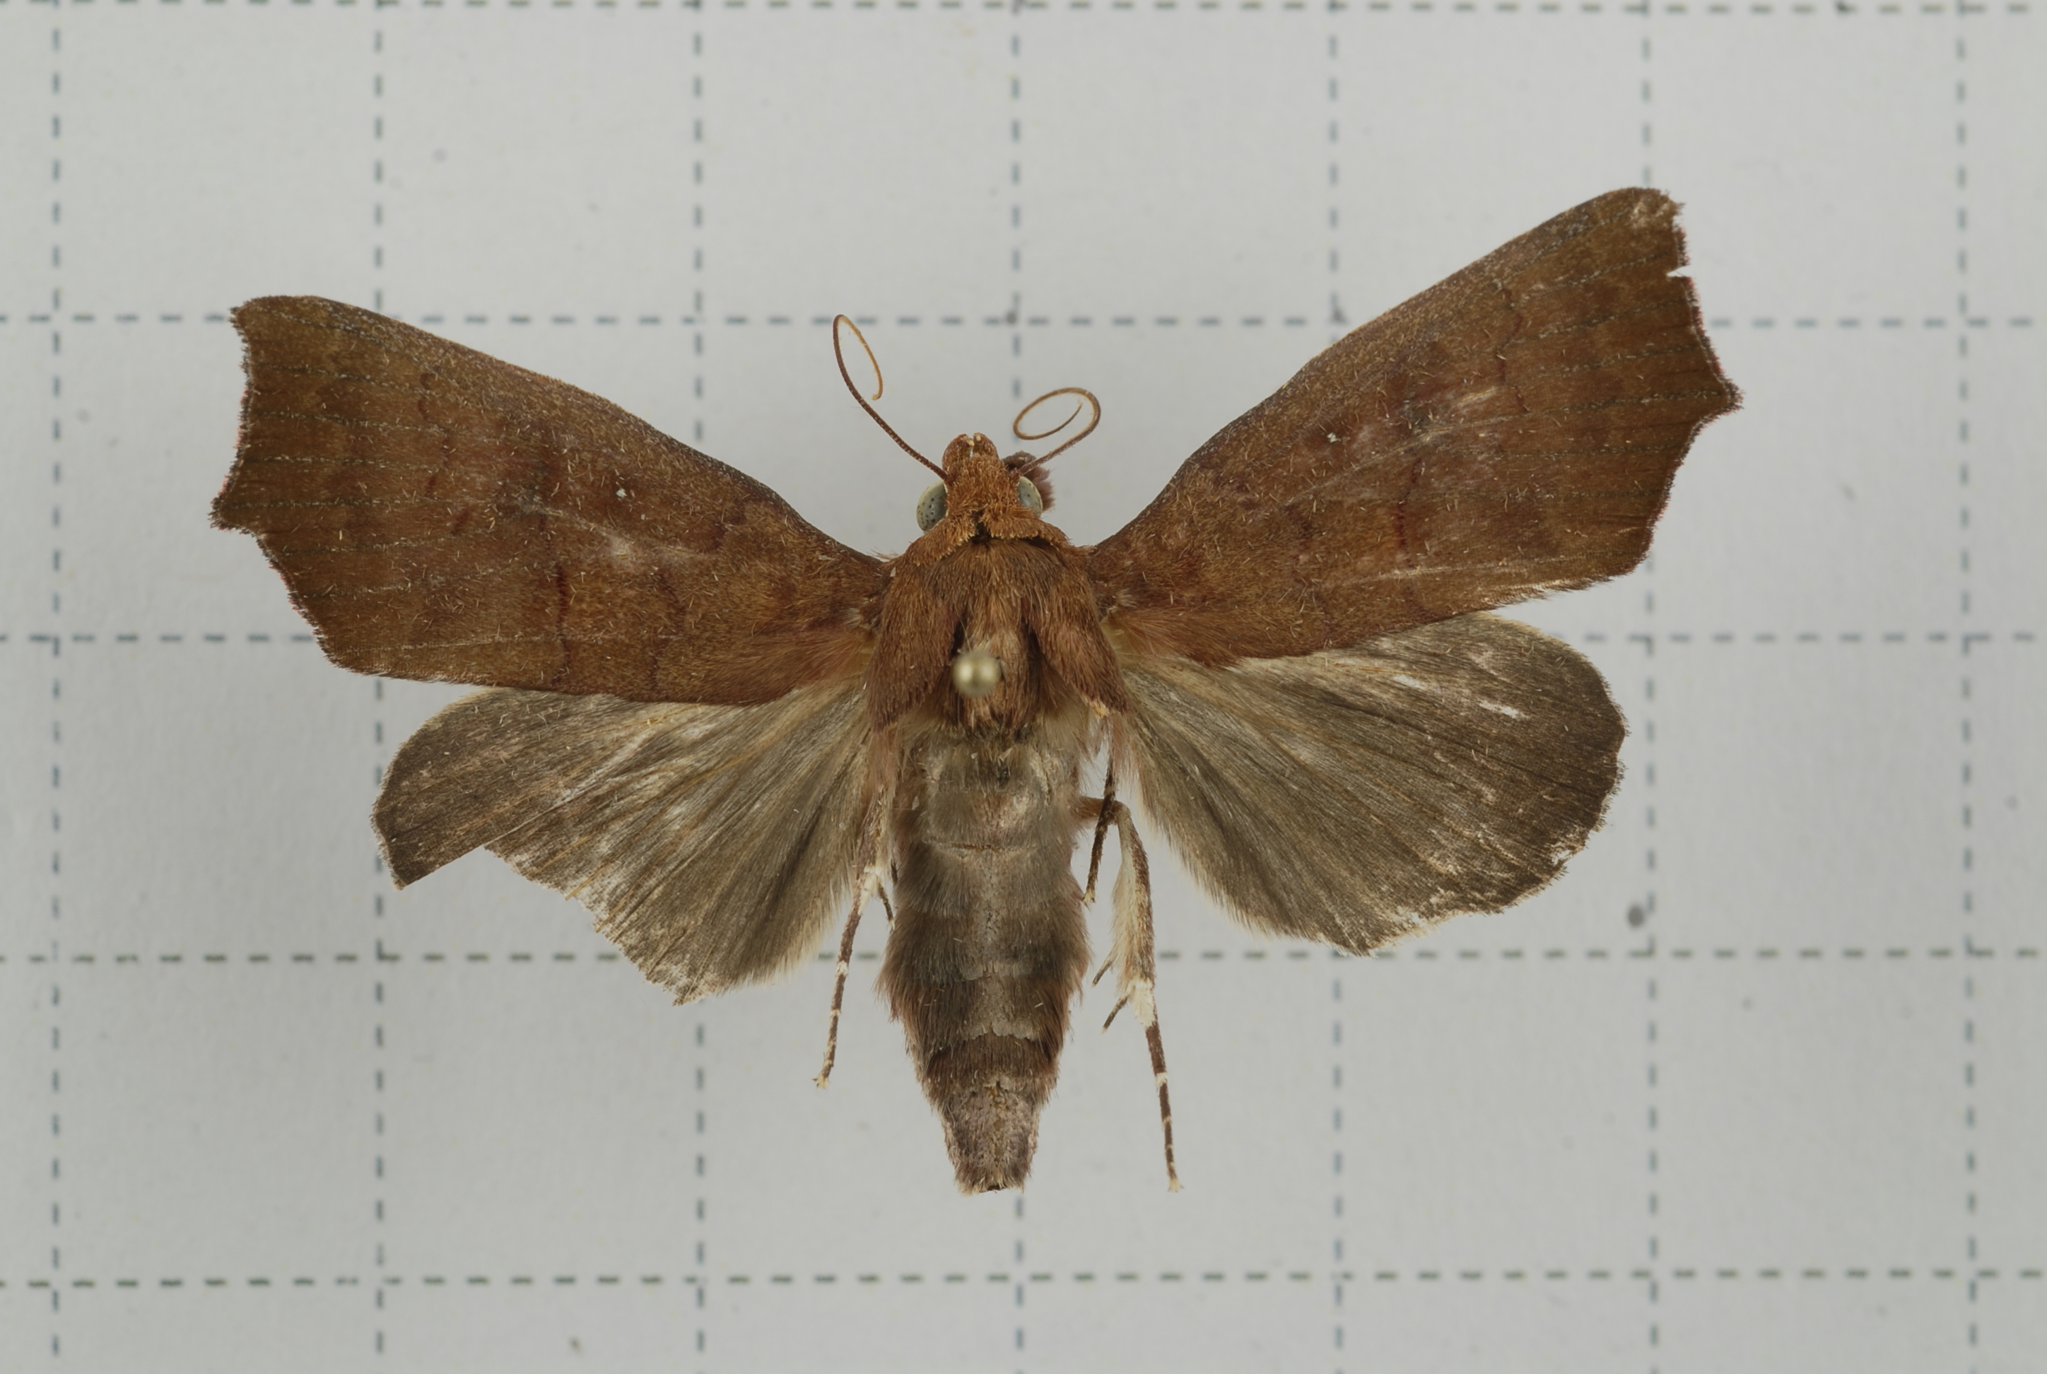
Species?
Rusicada privata
